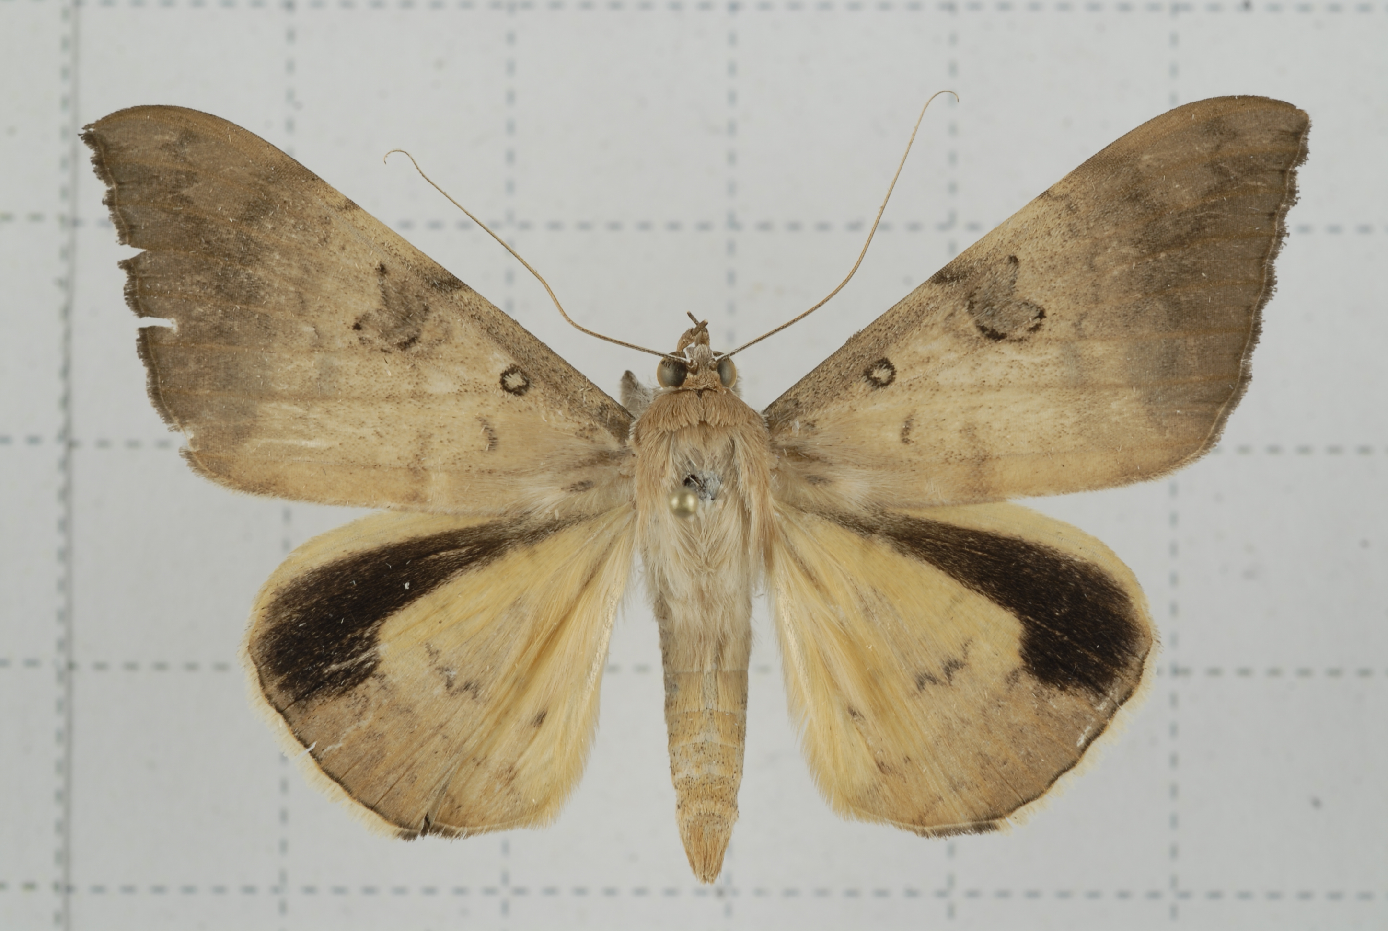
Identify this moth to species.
Oxyodes scrobiculata
